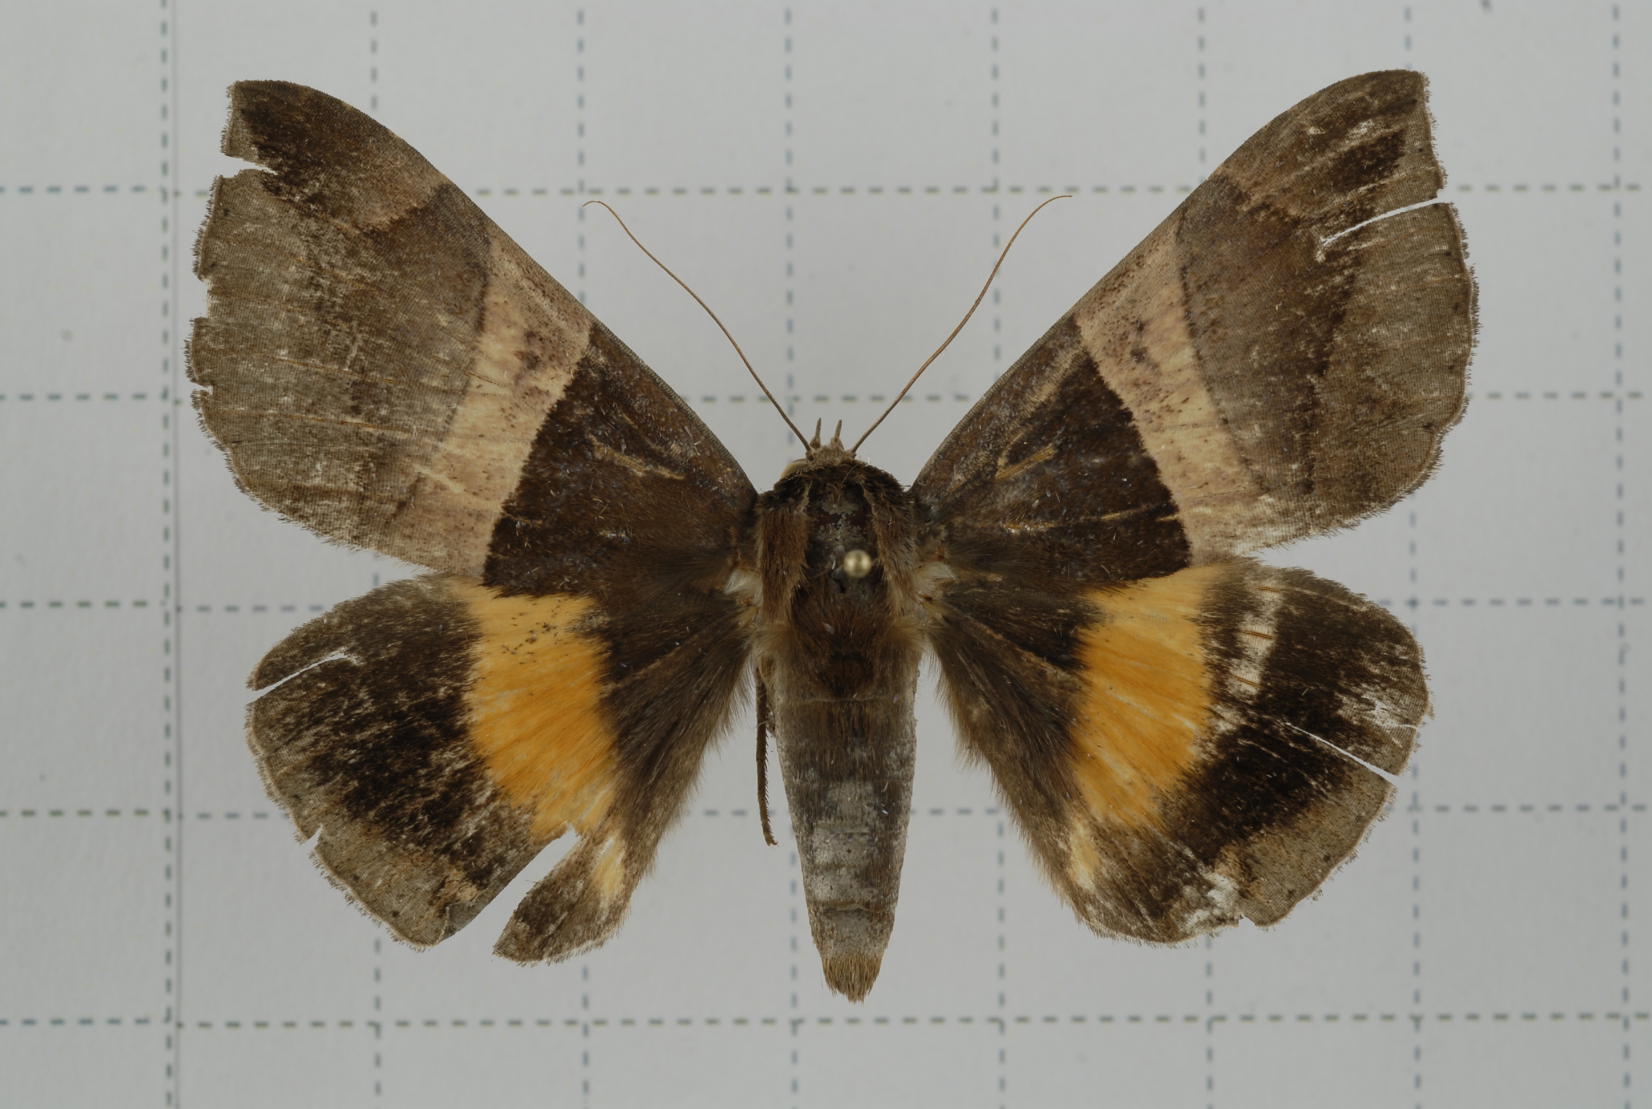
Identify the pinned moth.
Bastilla fulvotaenia
